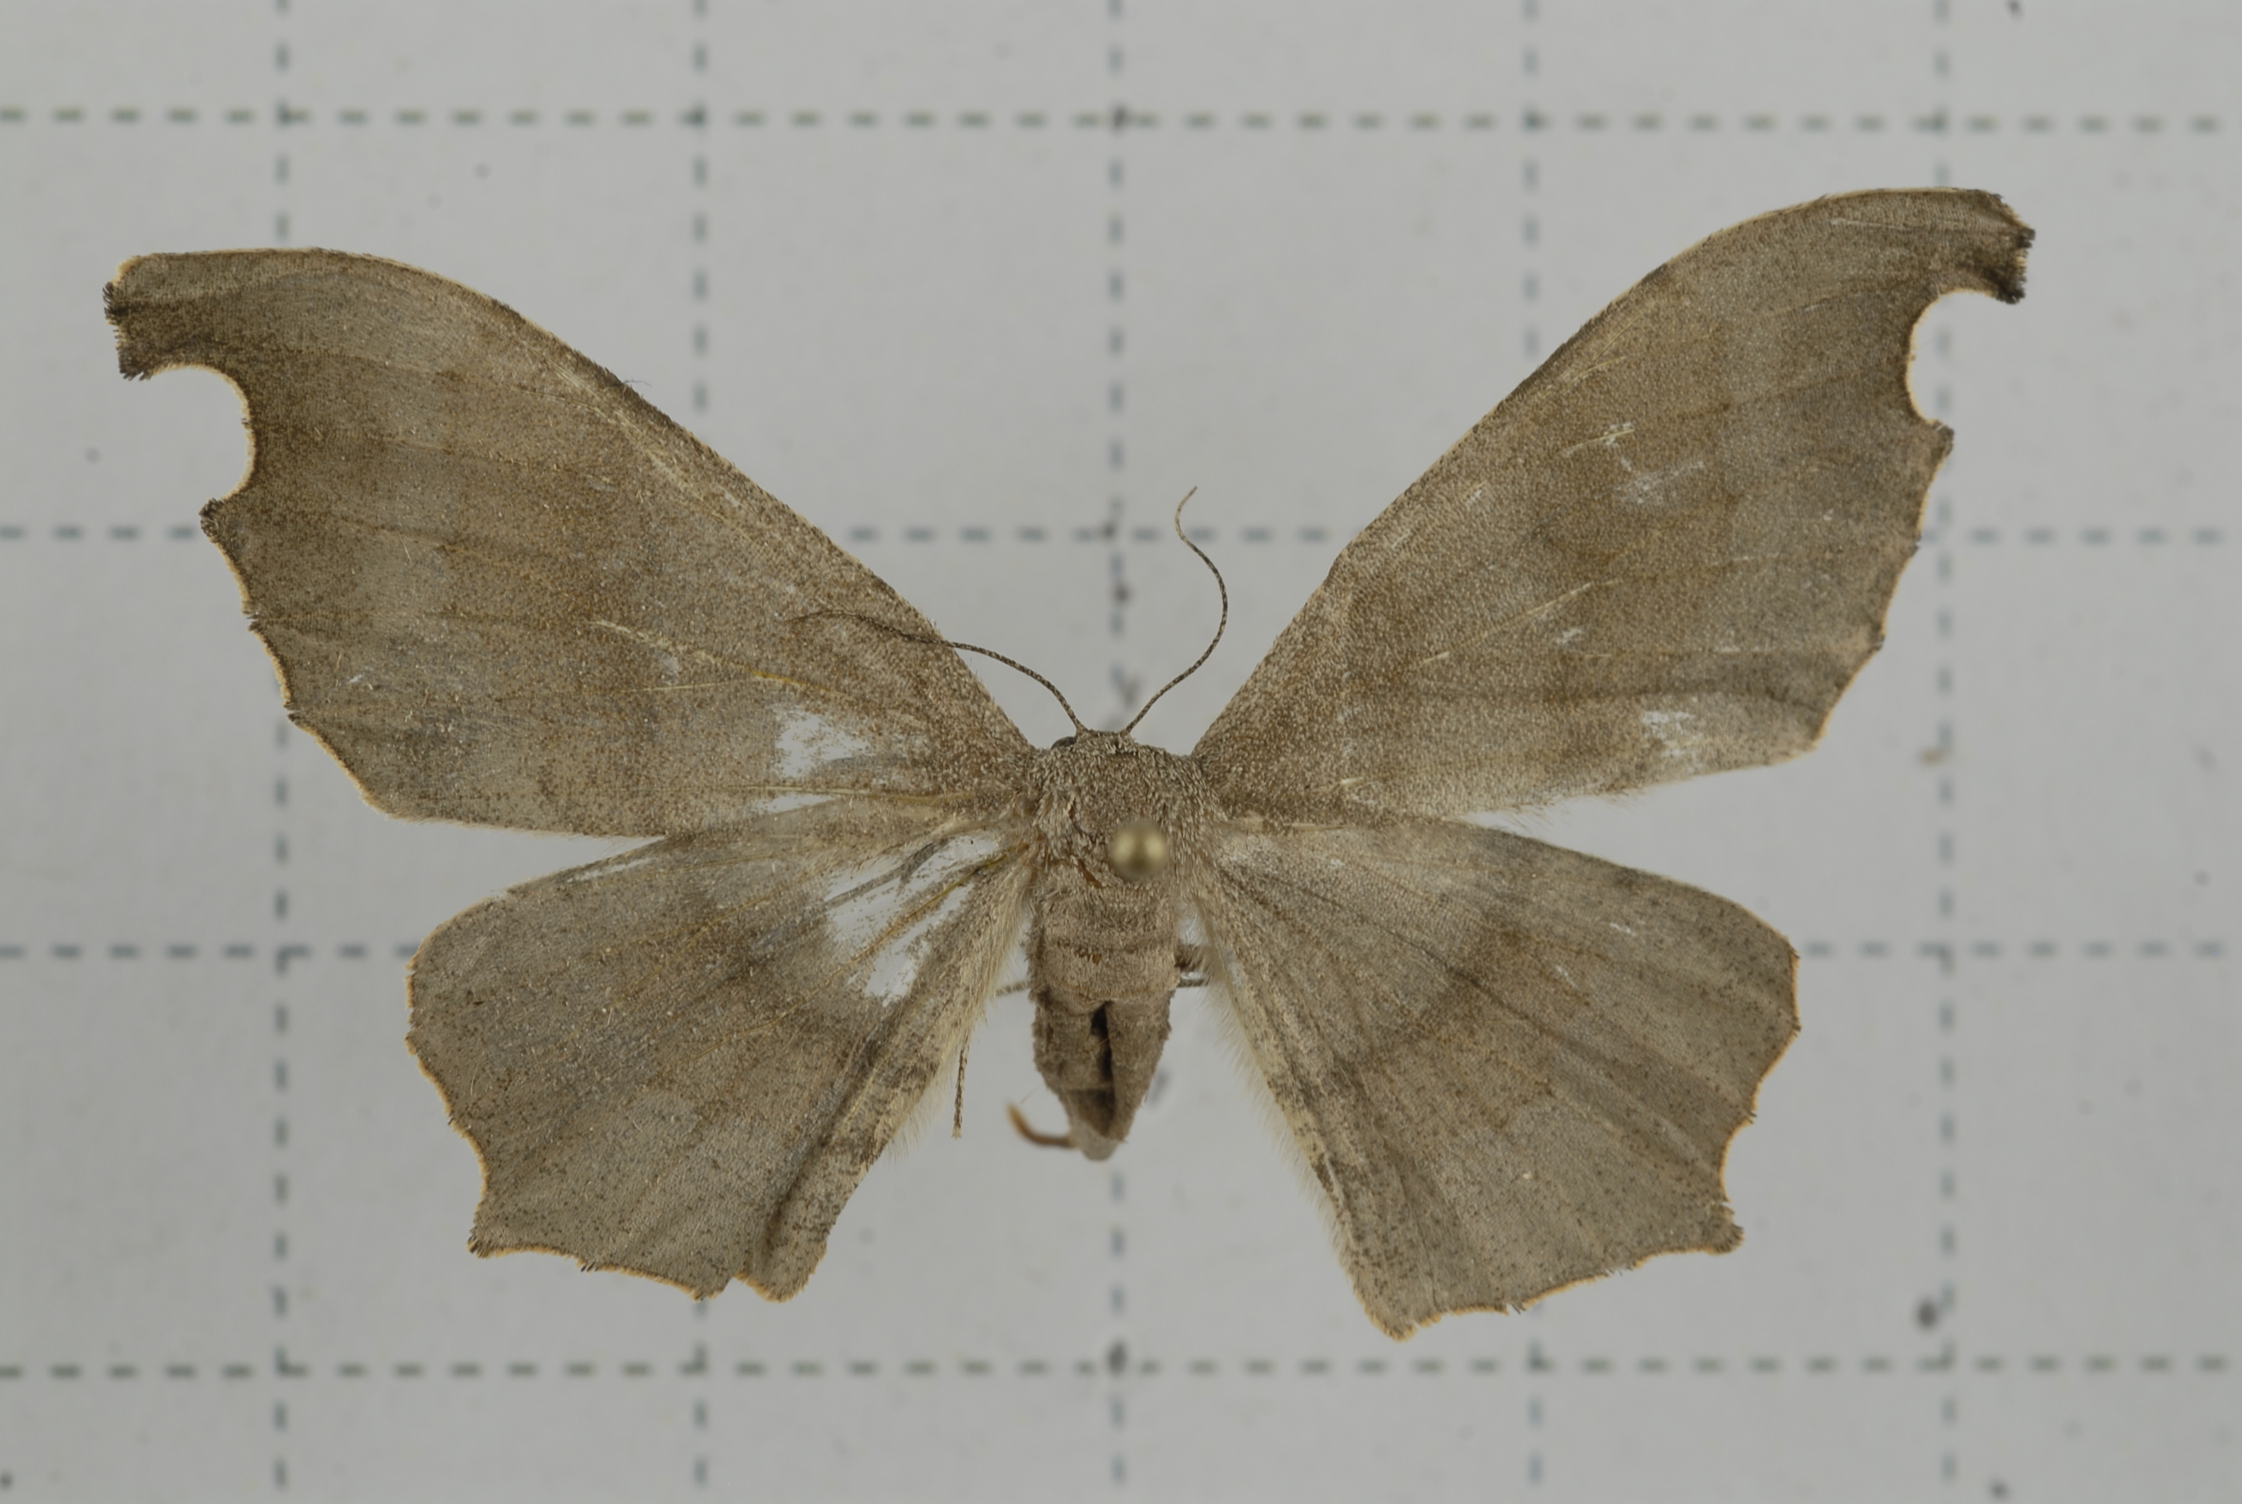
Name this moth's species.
Hyposidra talaca talaca
